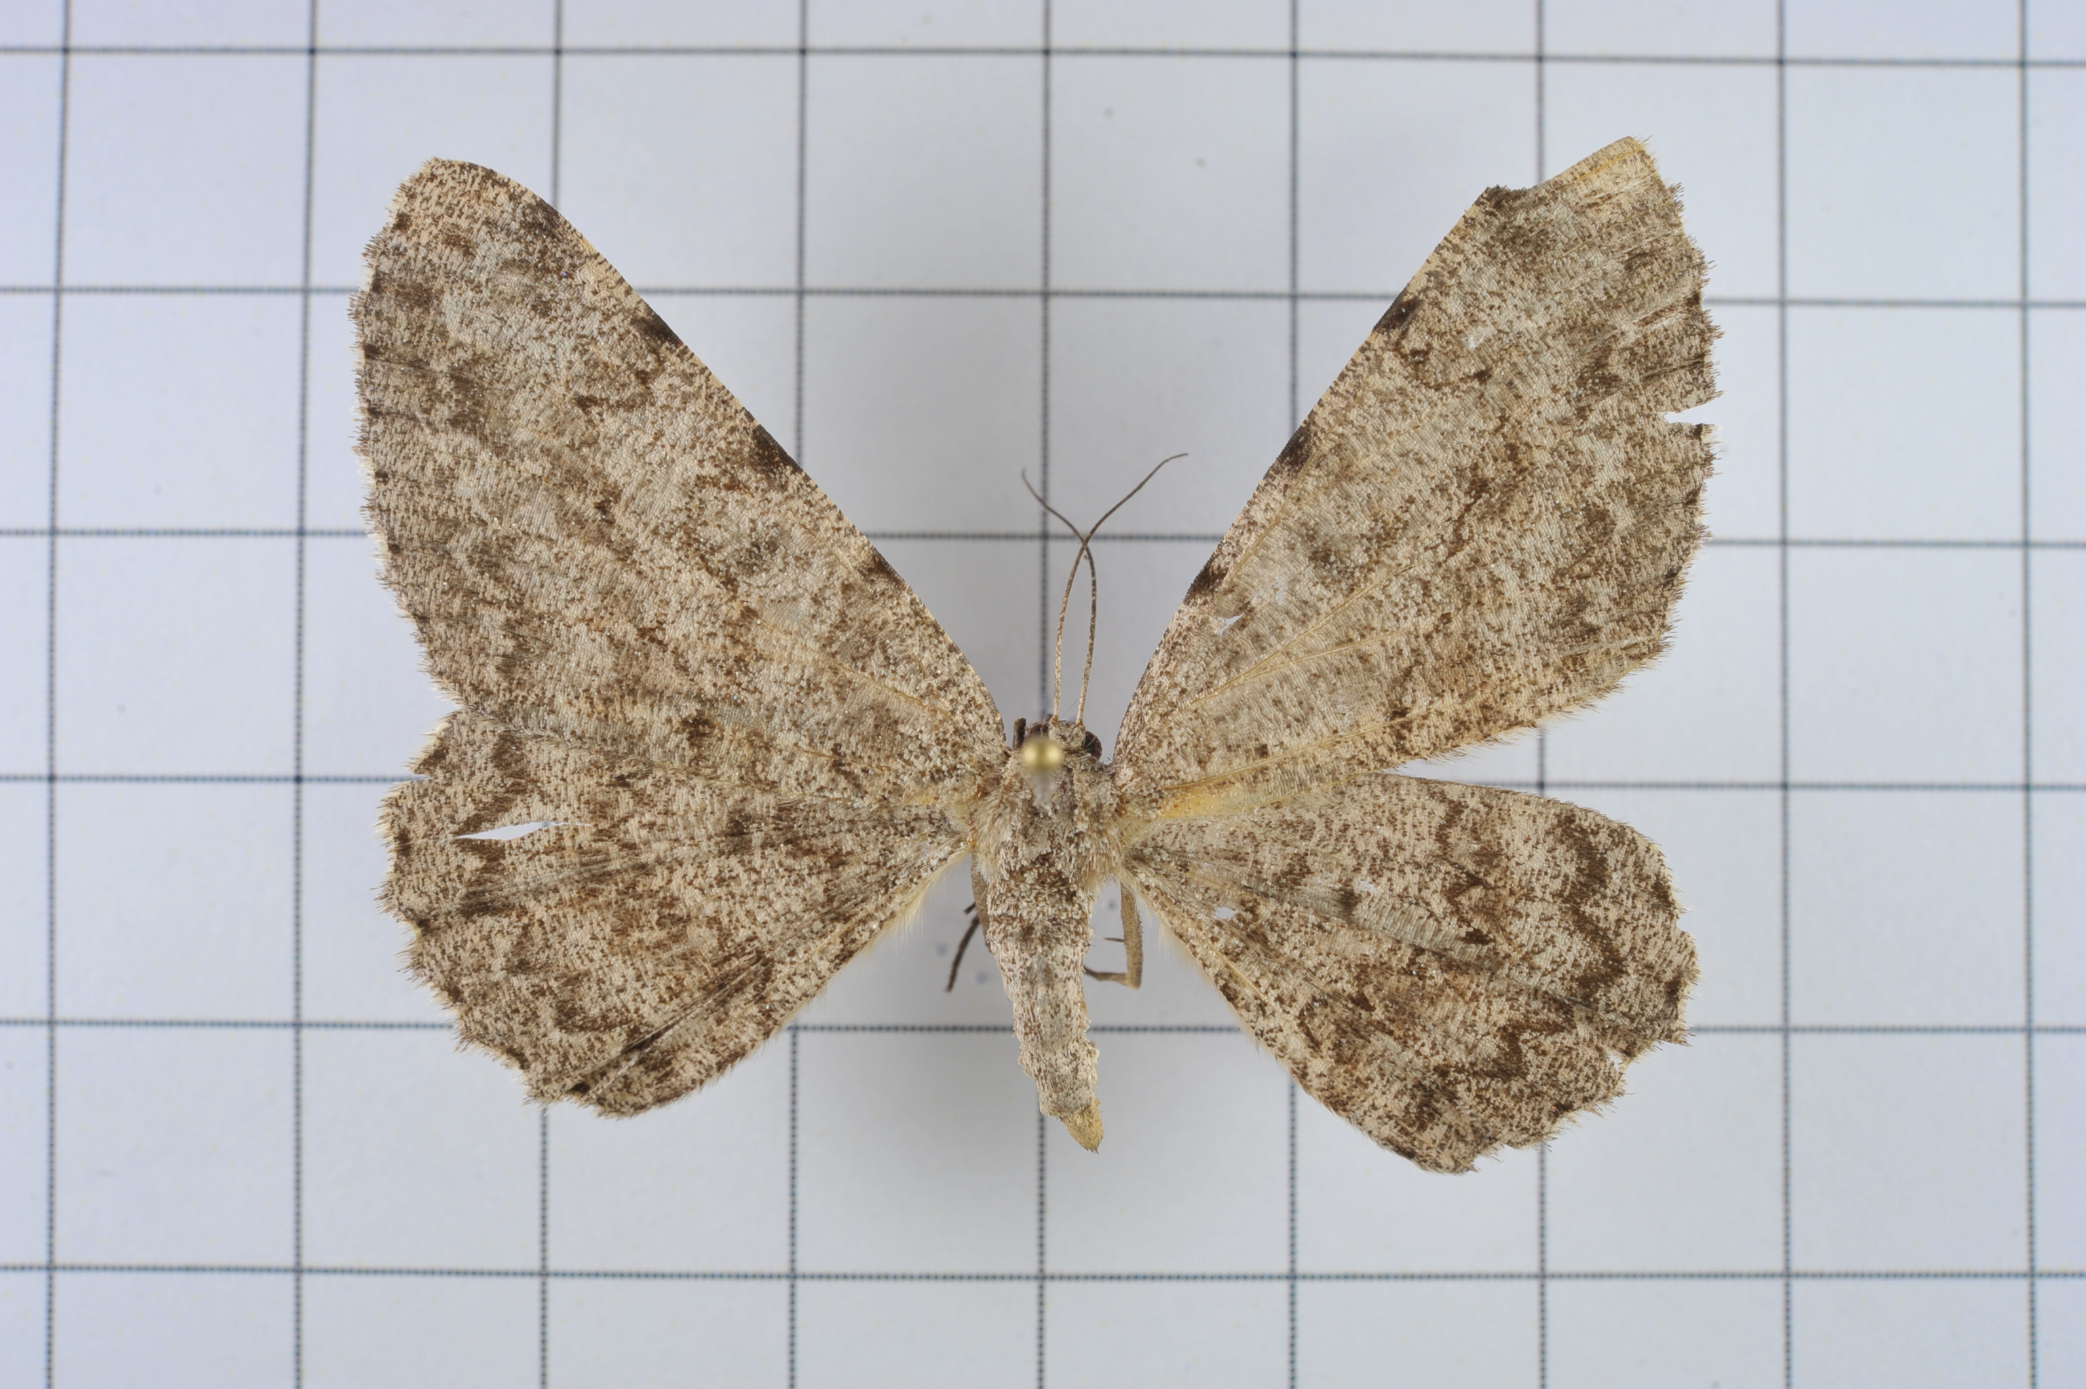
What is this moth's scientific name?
Hypomecis cineracea
